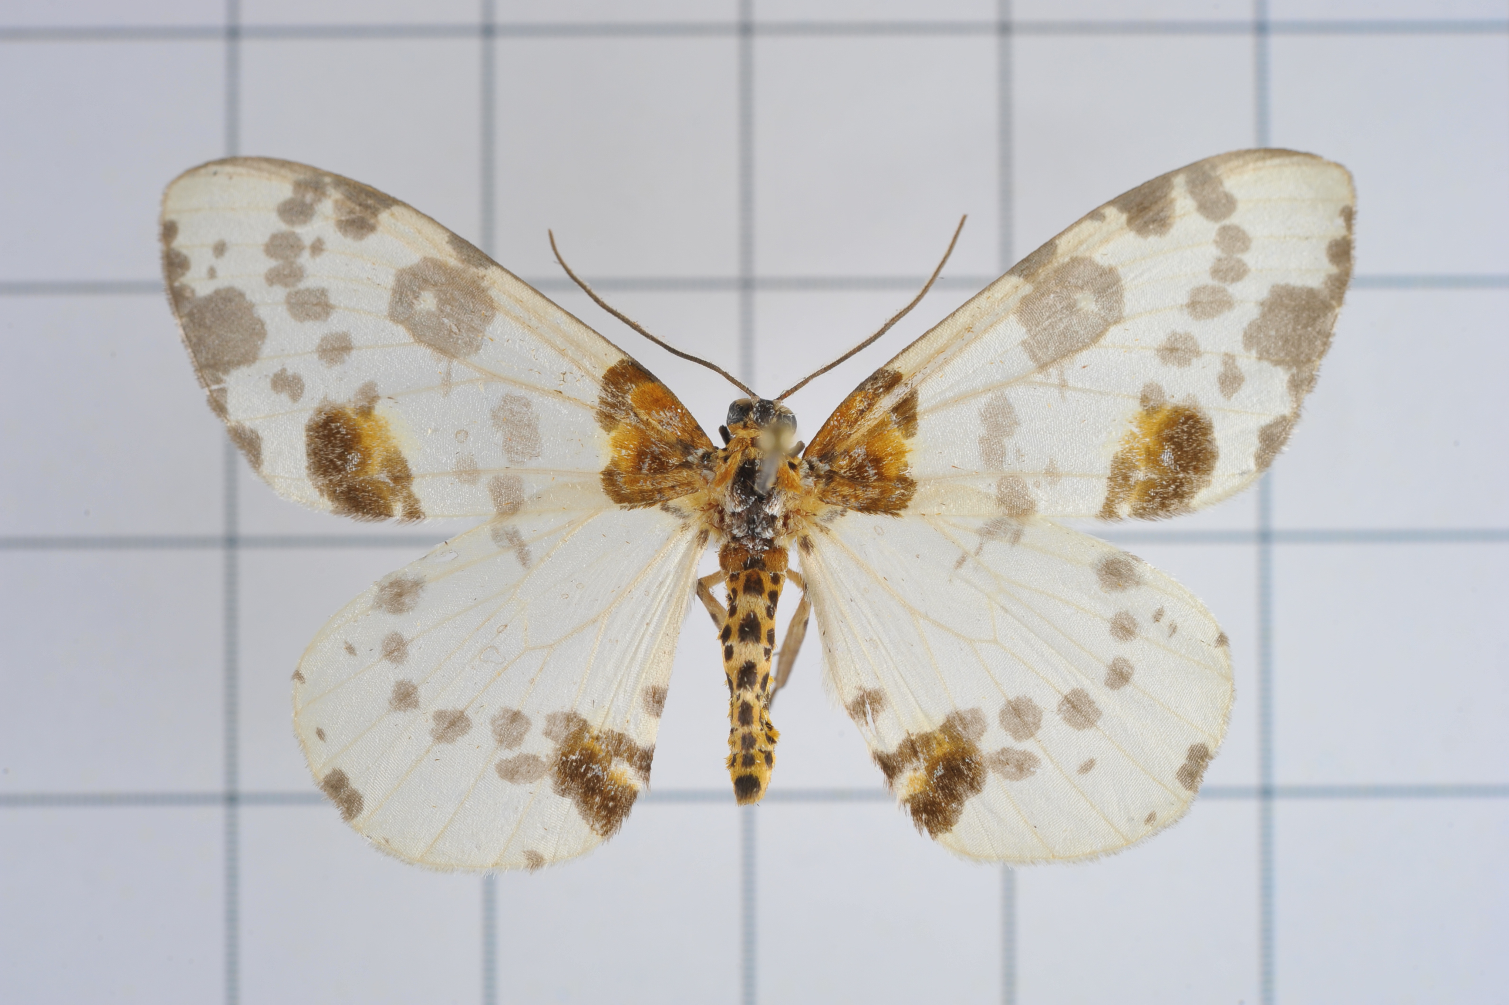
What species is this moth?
Abraxas adilluminata
